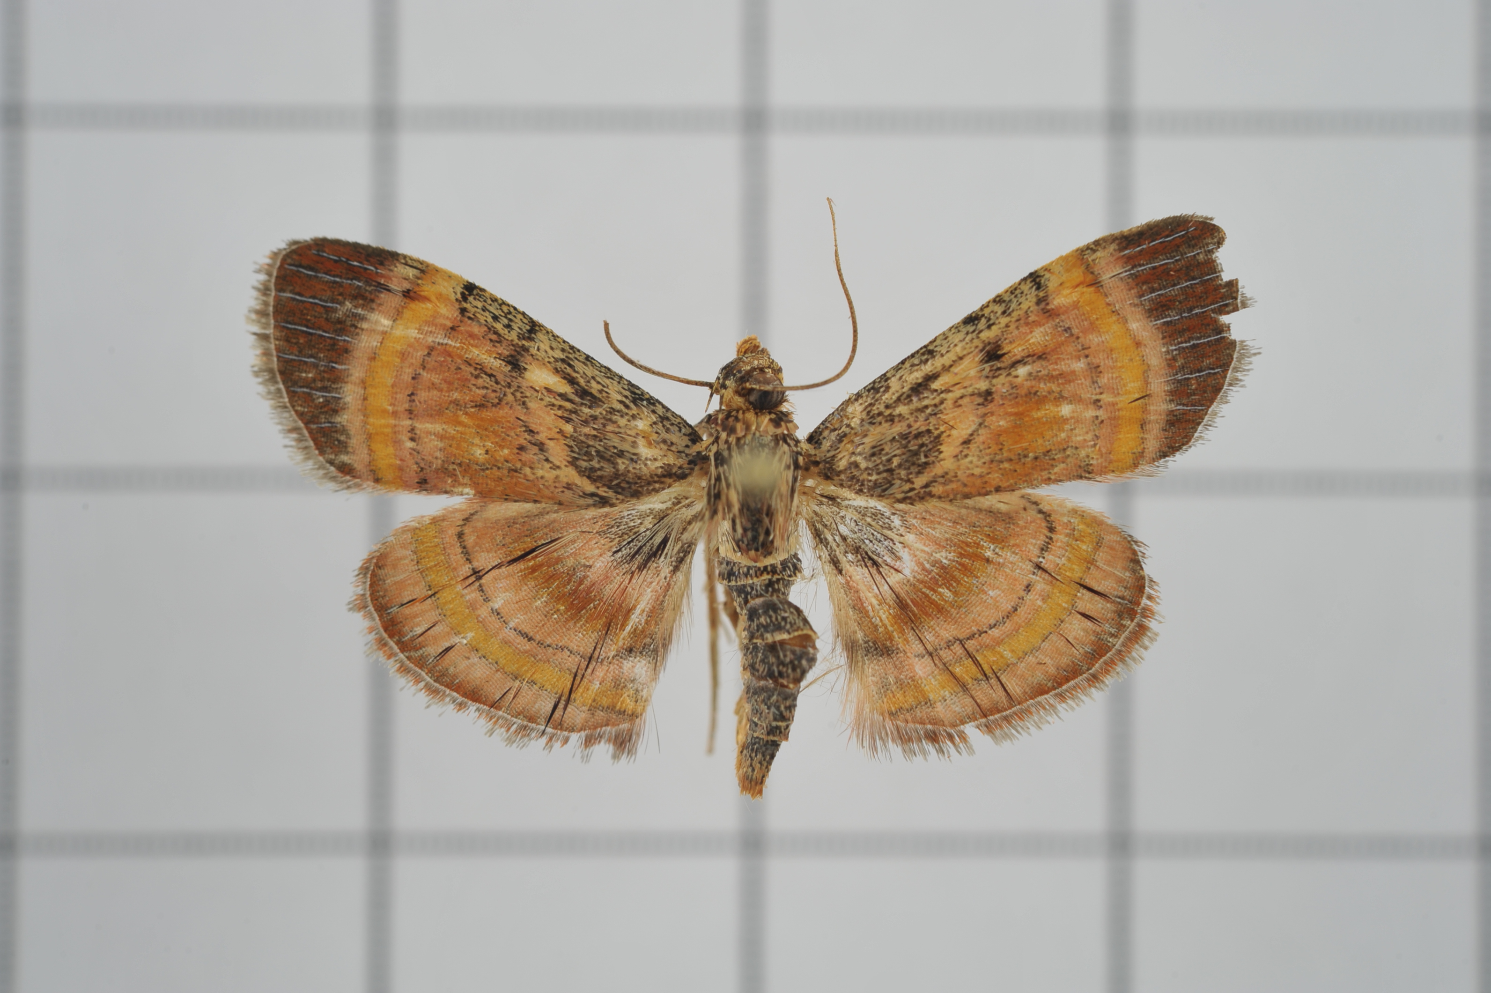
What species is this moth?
Lista haraldusalis
